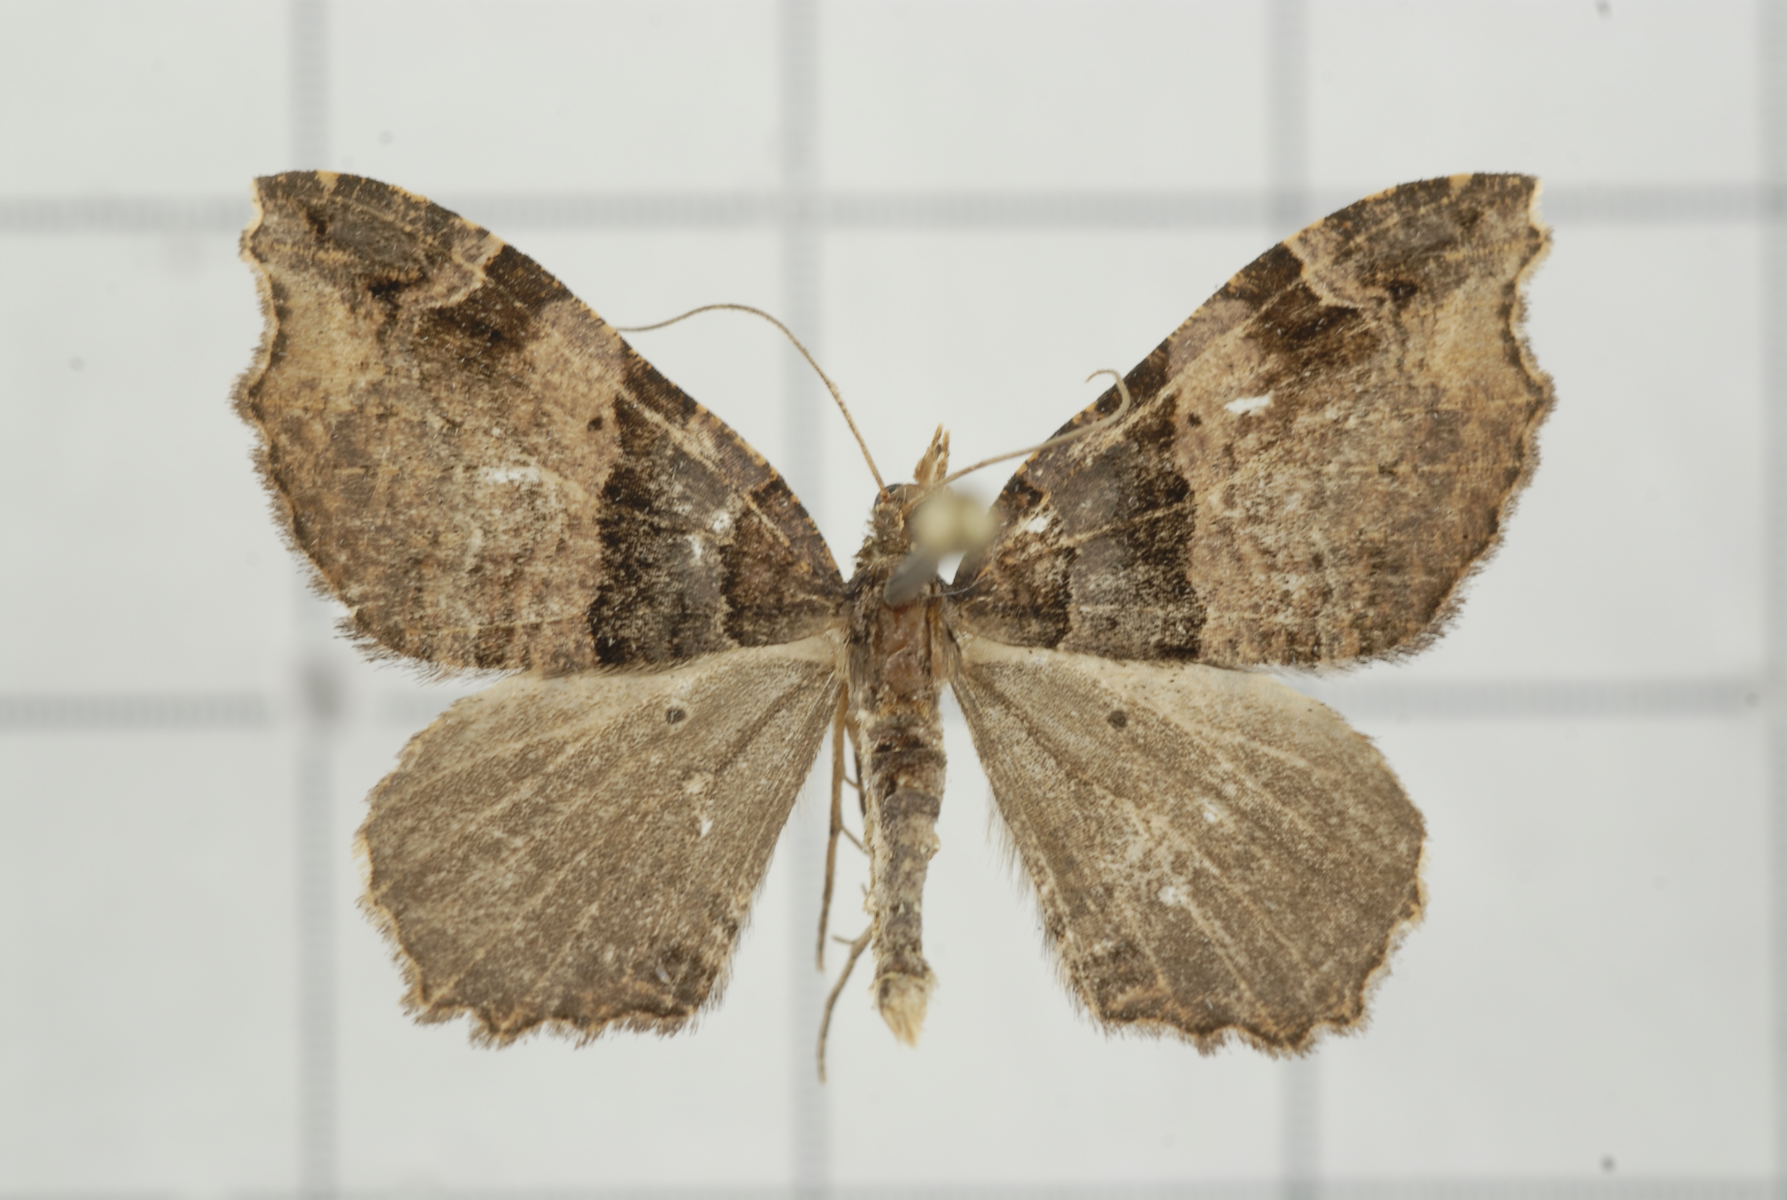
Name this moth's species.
Gonanticlea aversa
